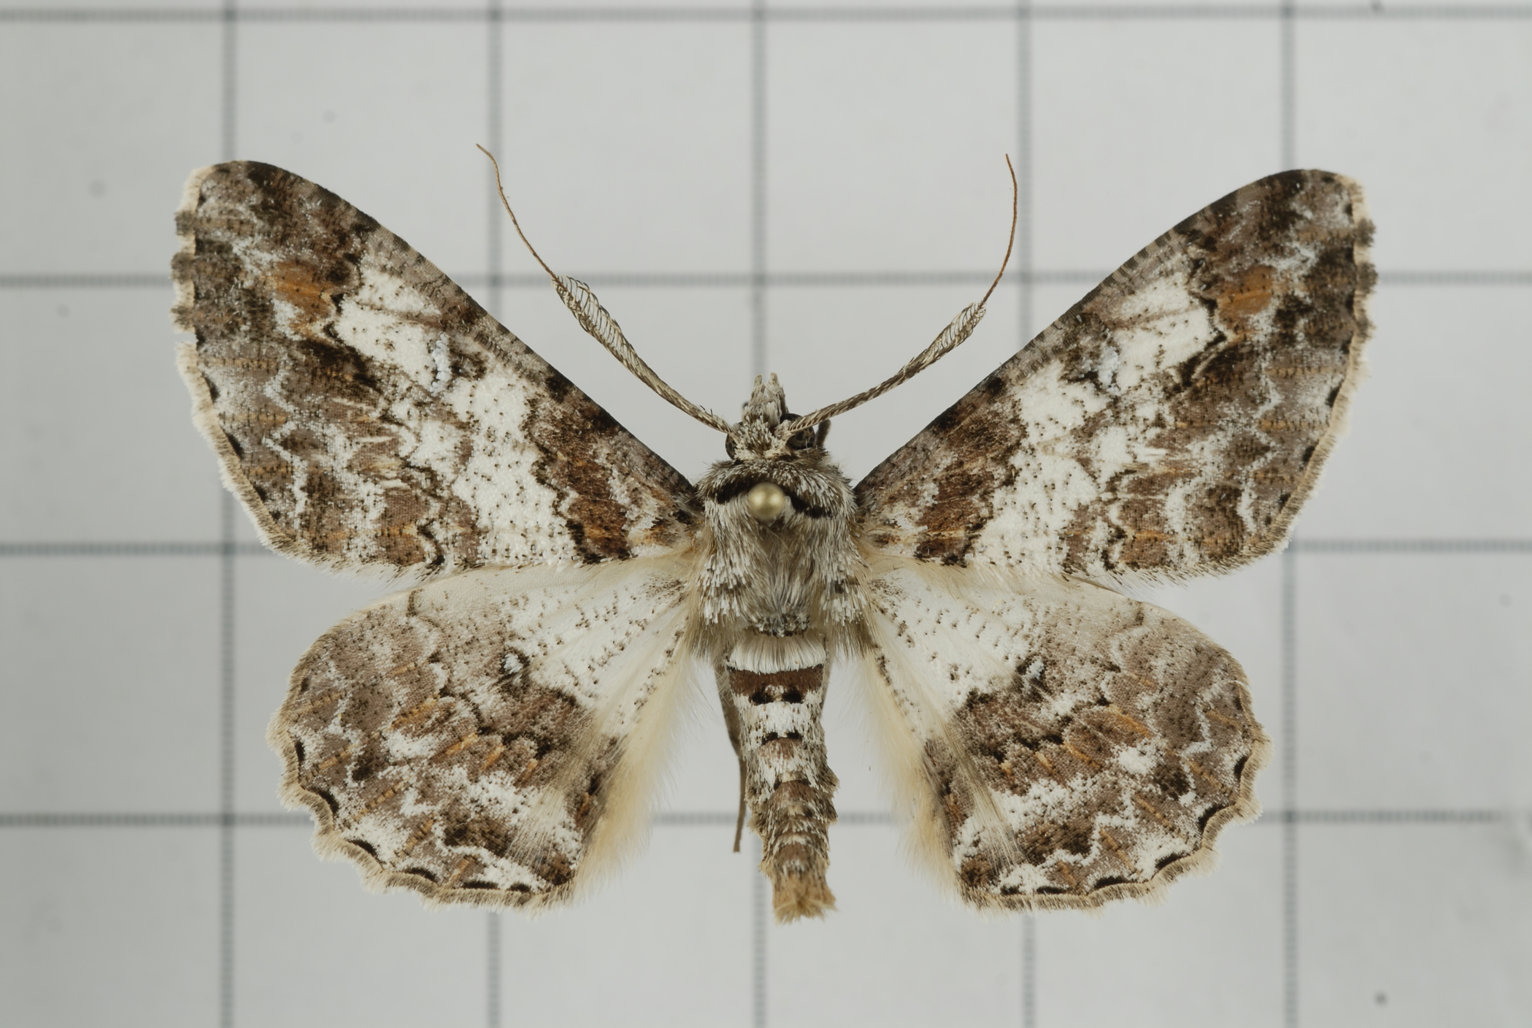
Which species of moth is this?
Cleora fraterna
